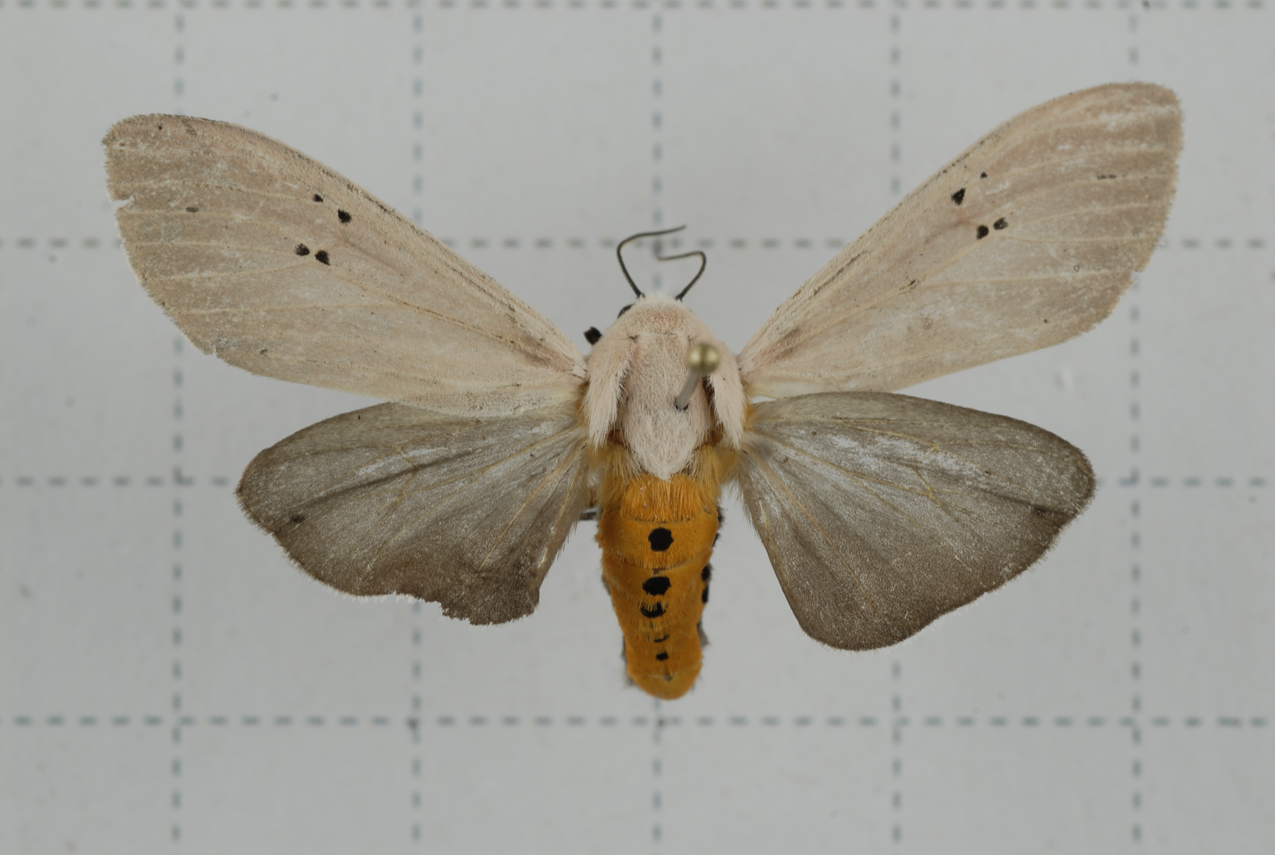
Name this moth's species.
Creatonotos transiens koni
